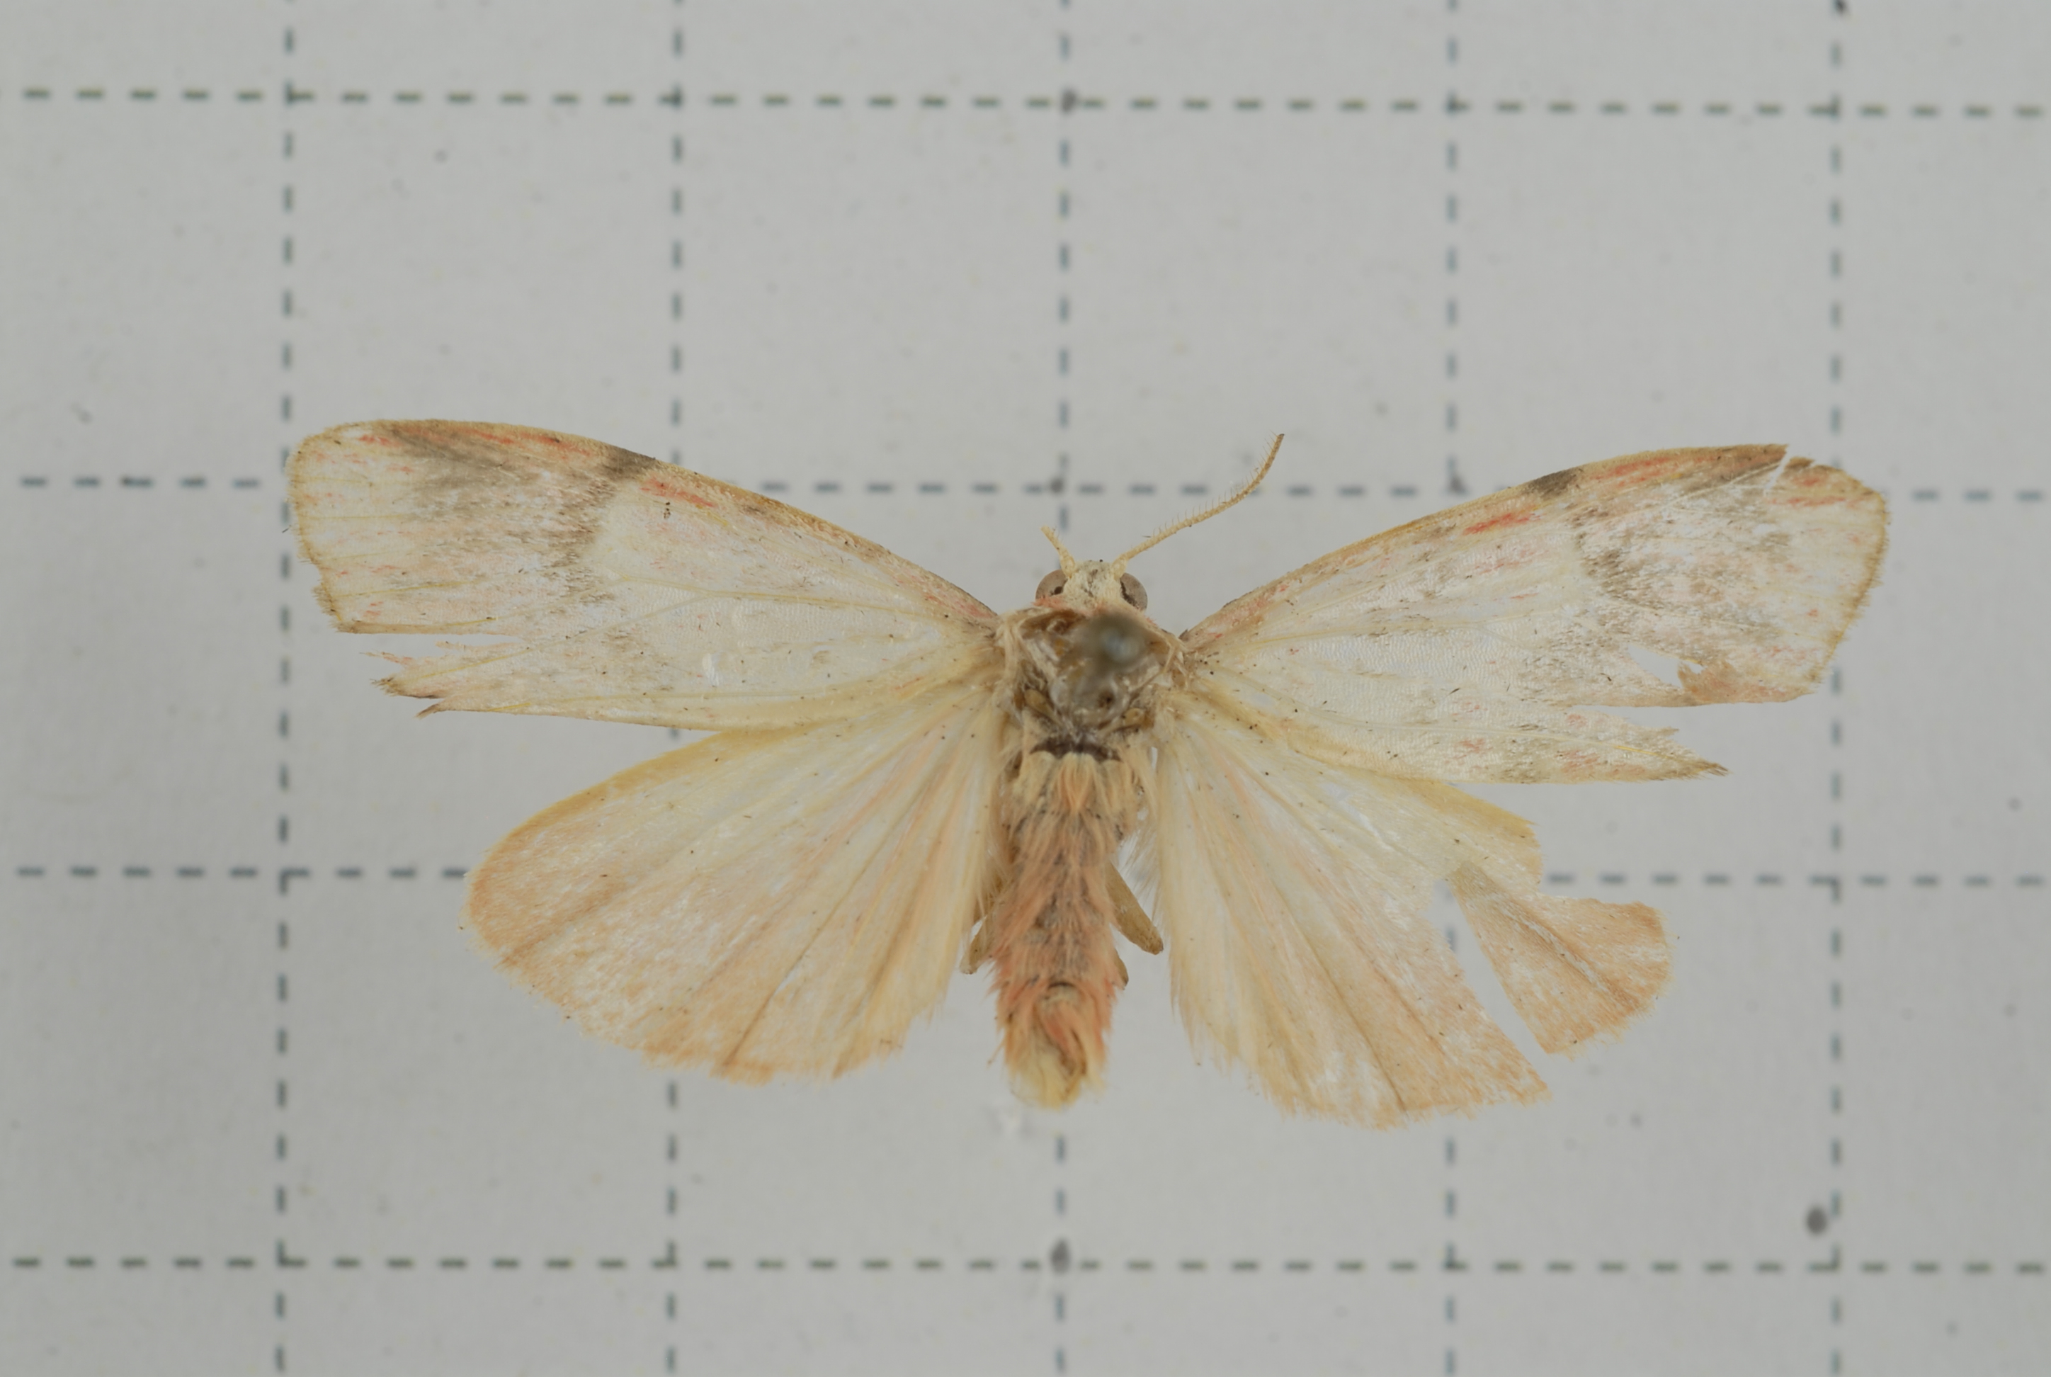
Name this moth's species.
Barsine fuscozonata
